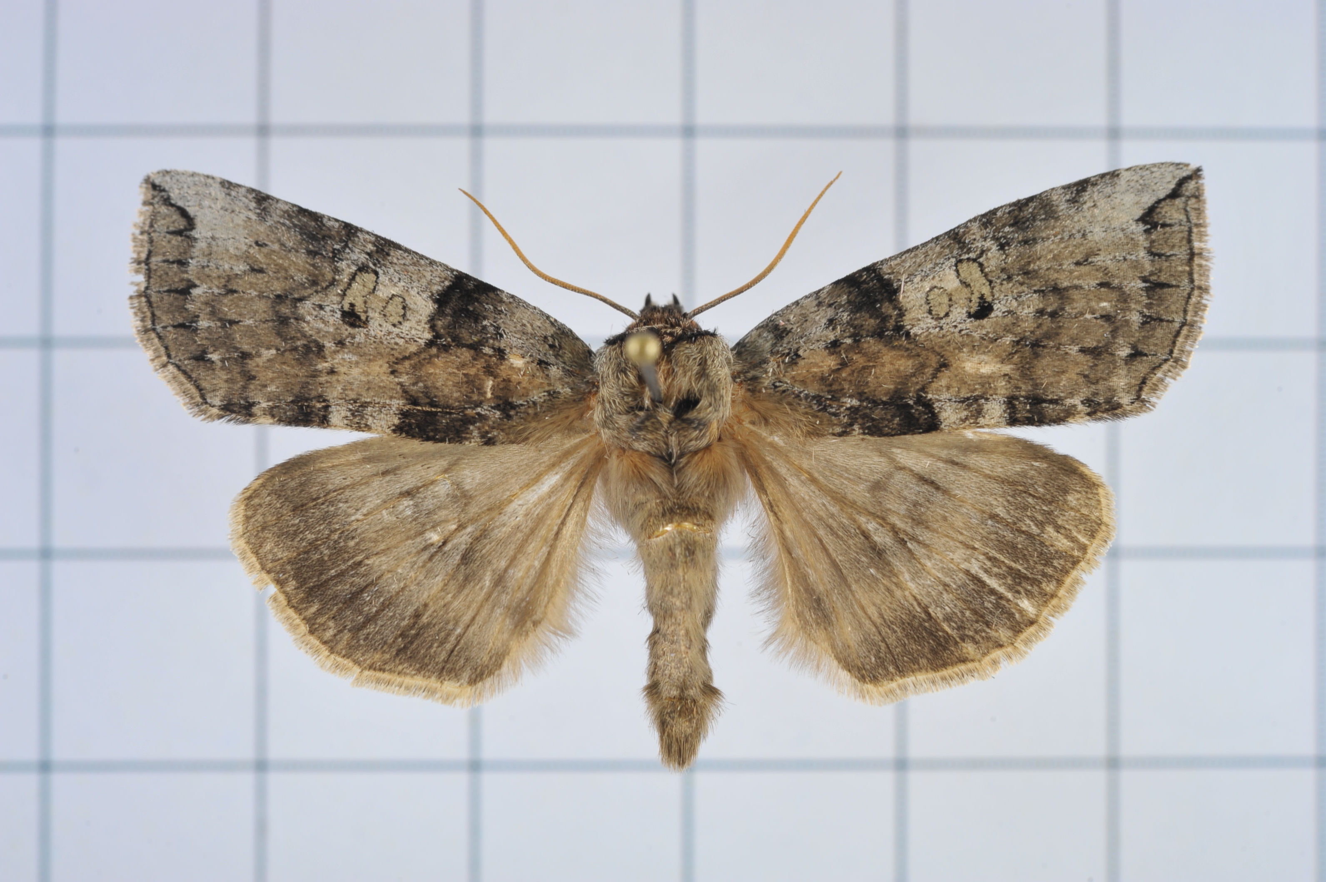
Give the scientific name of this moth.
Tethea octogesima watanabei
